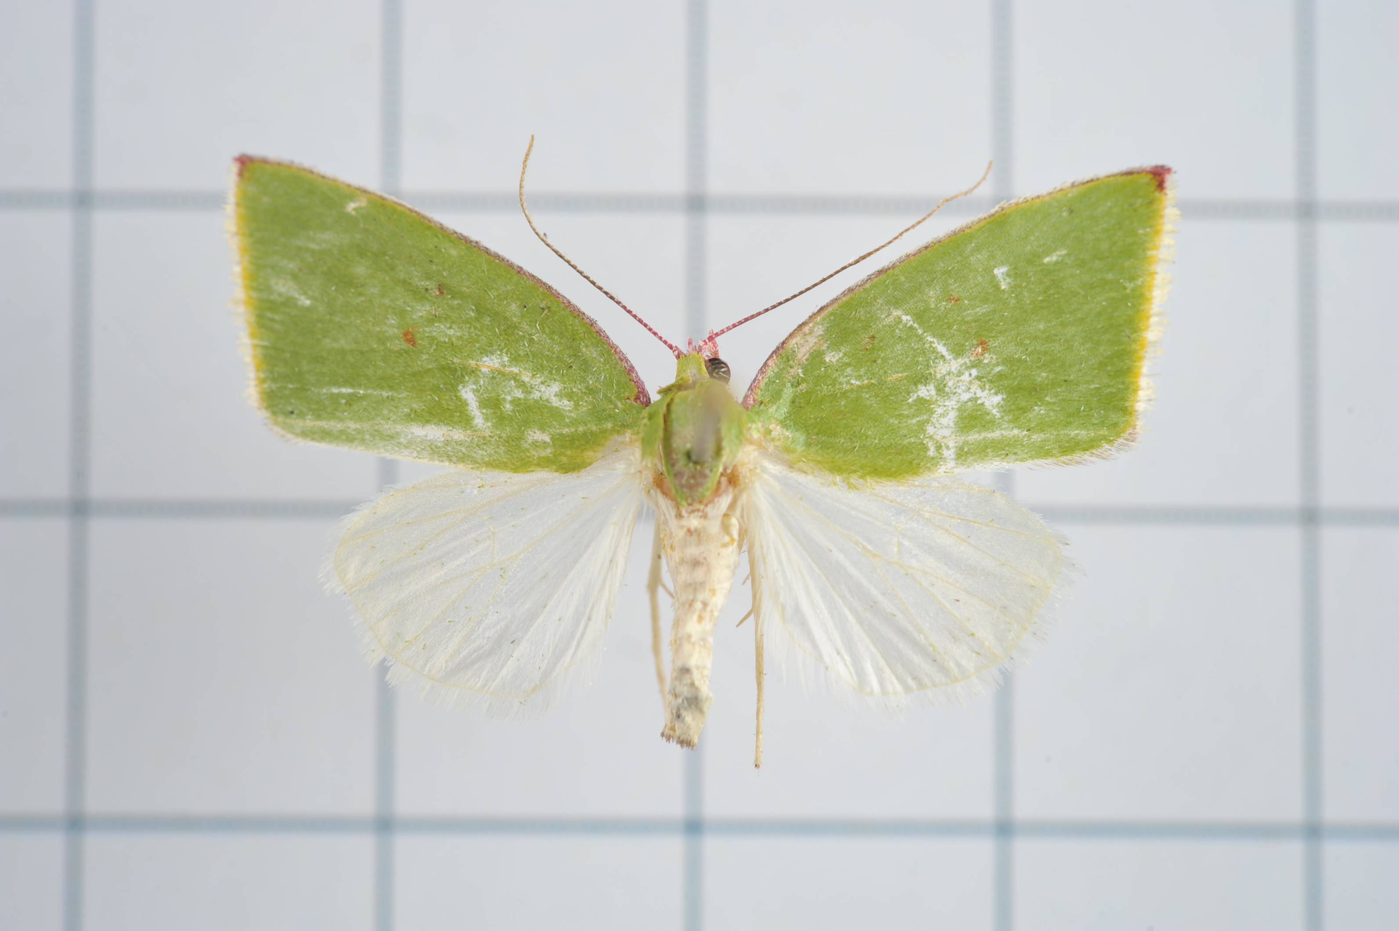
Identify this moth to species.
Tyana falcata
